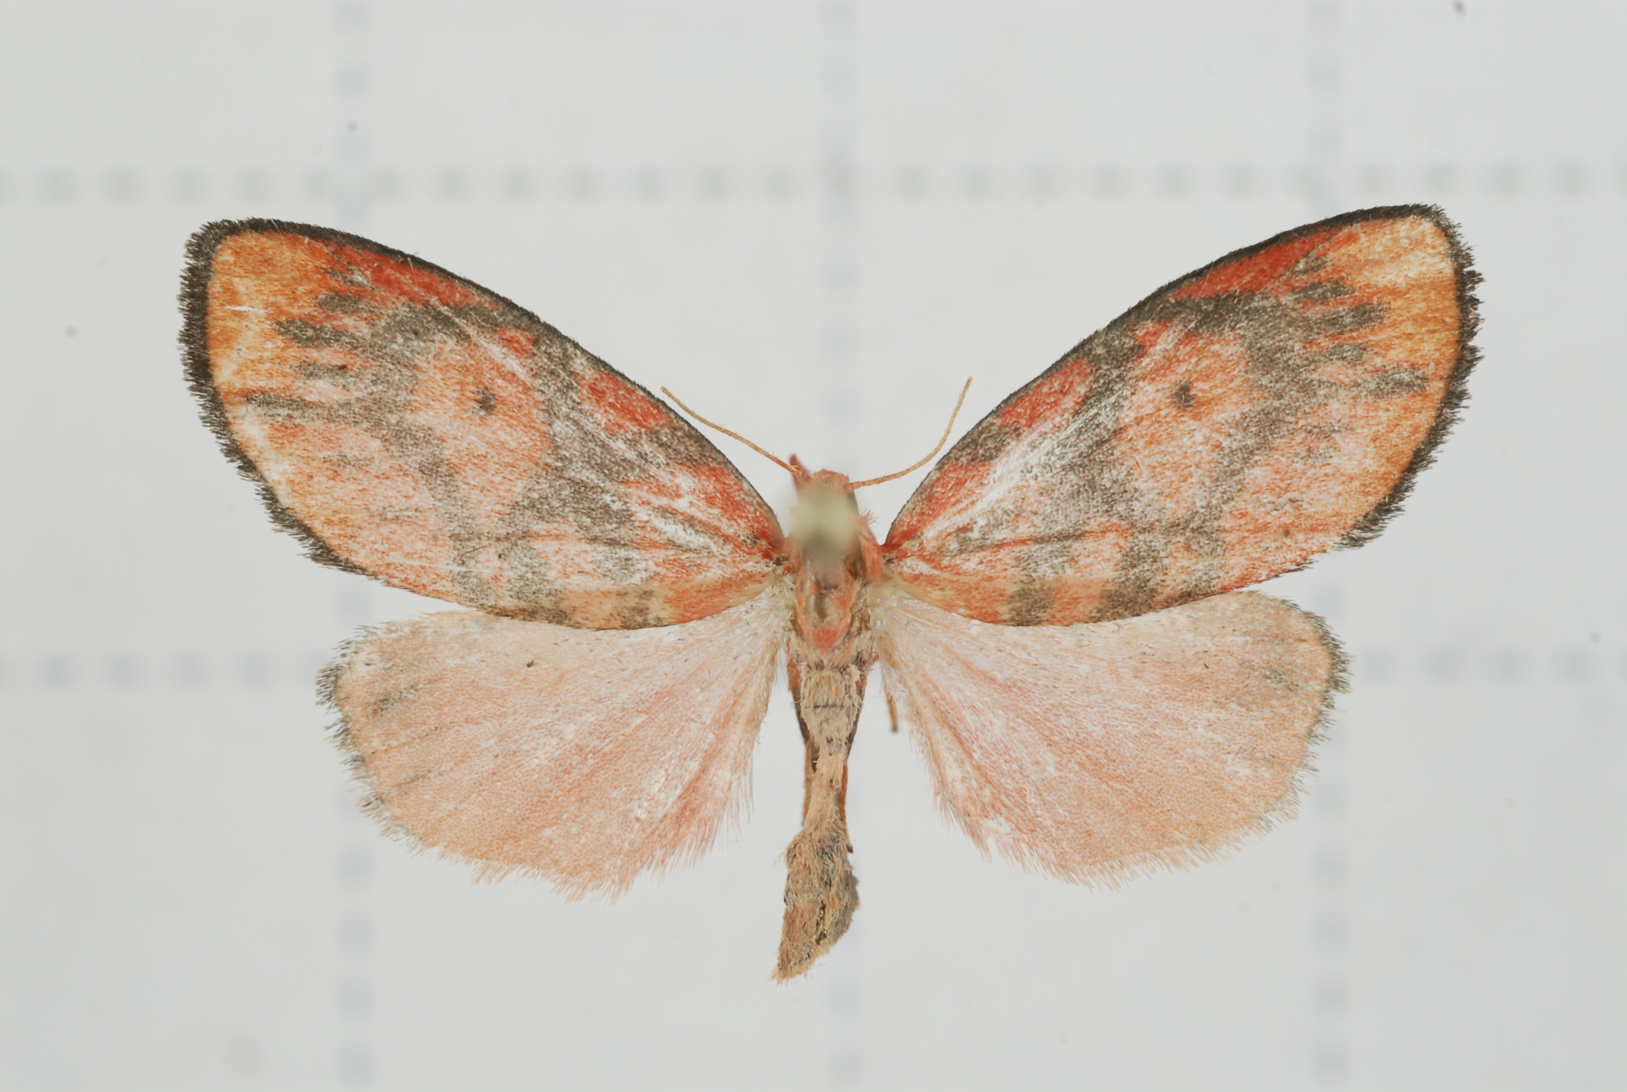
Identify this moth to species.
Conicornuta convexa
